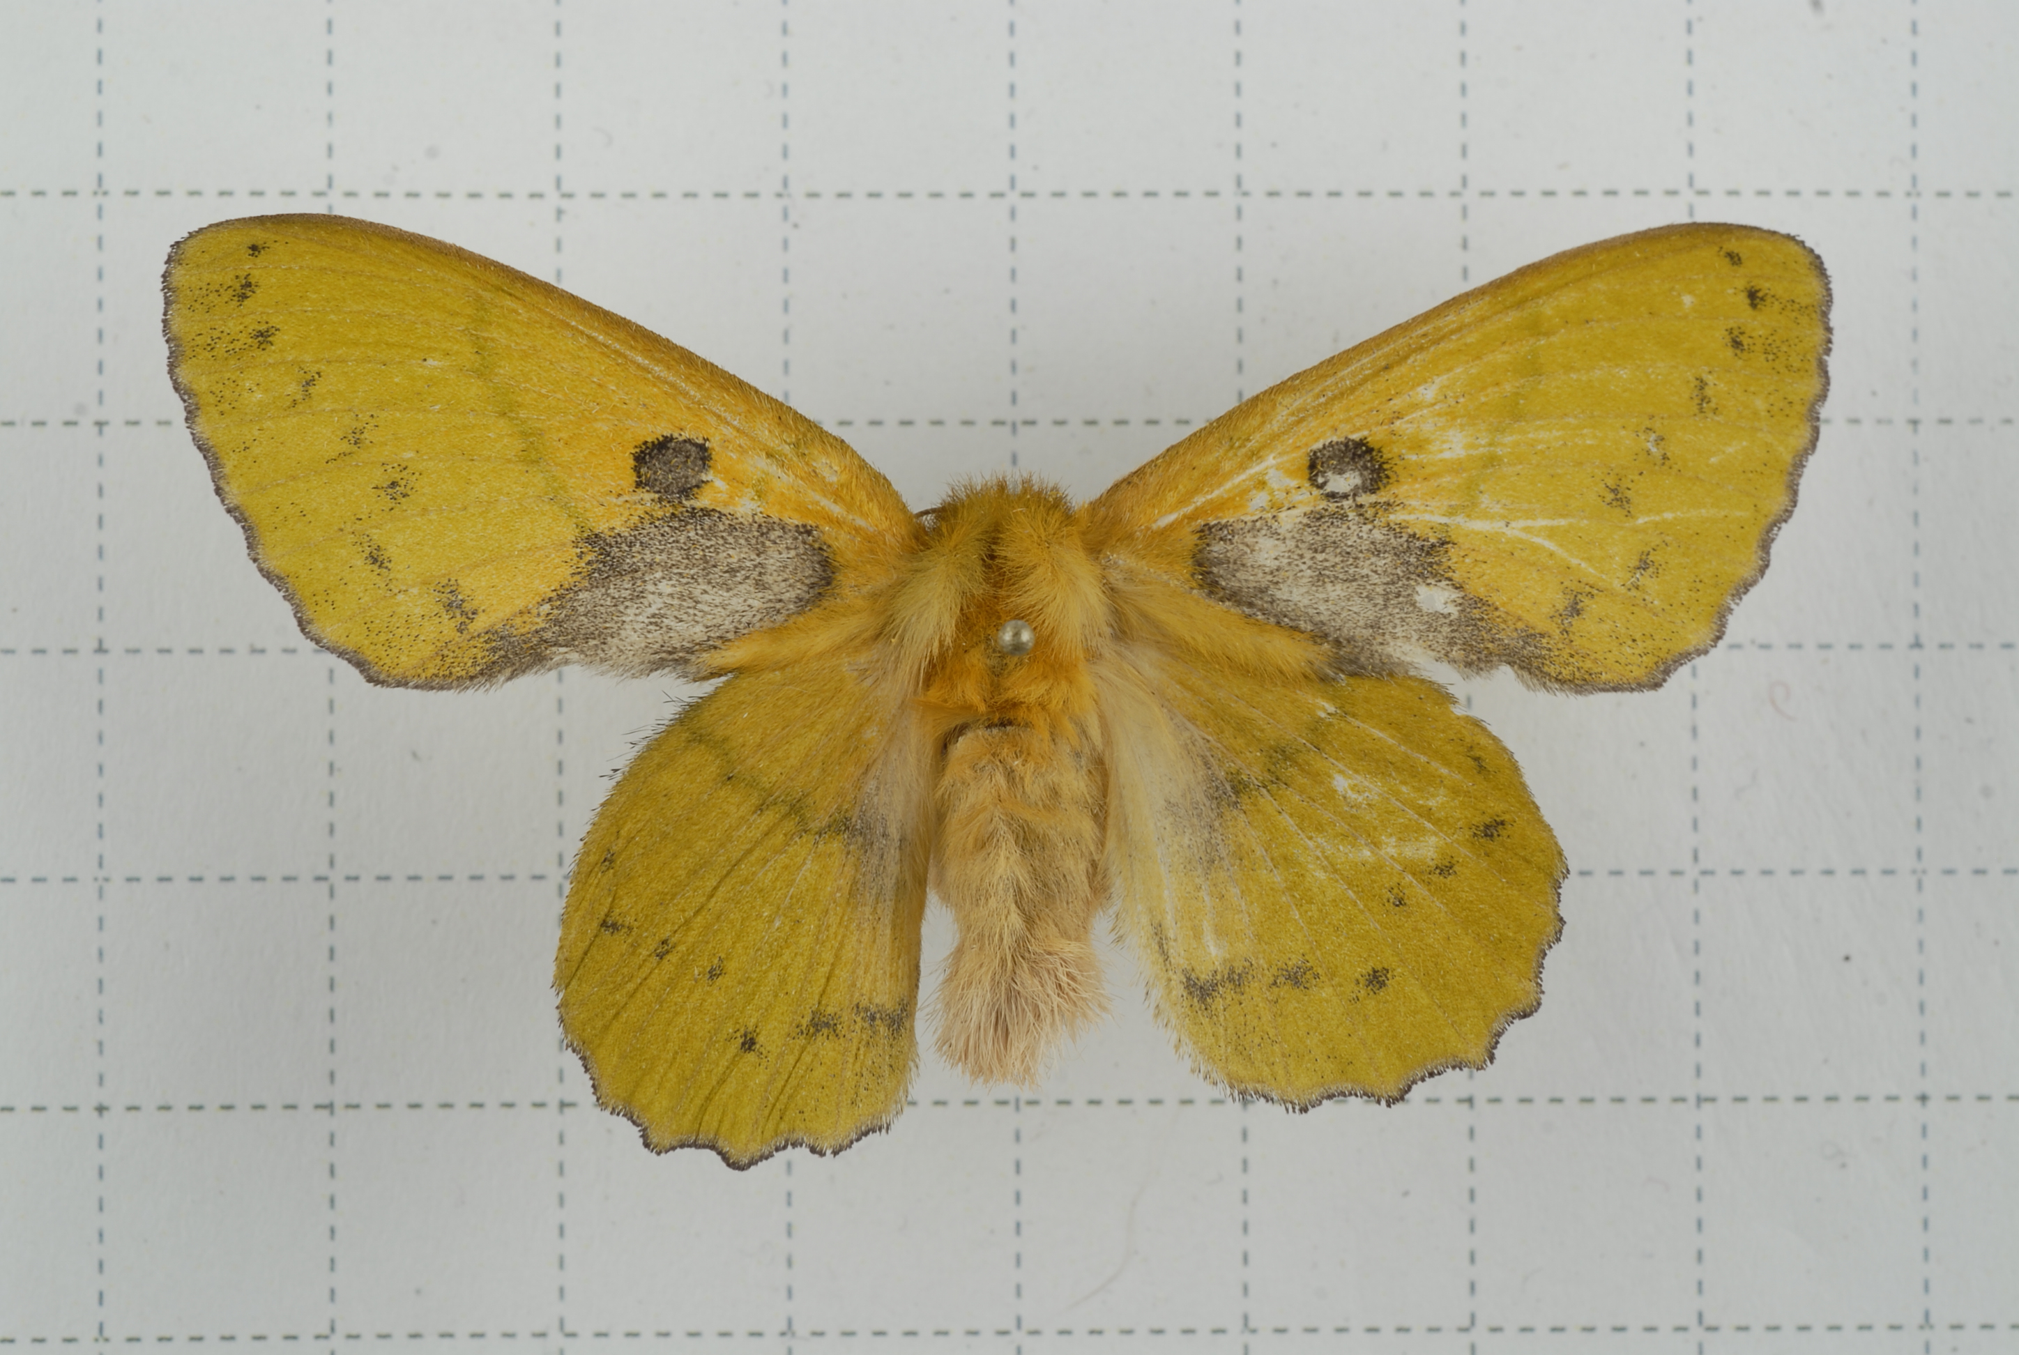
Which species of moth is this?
Trabala vishnou guttata
